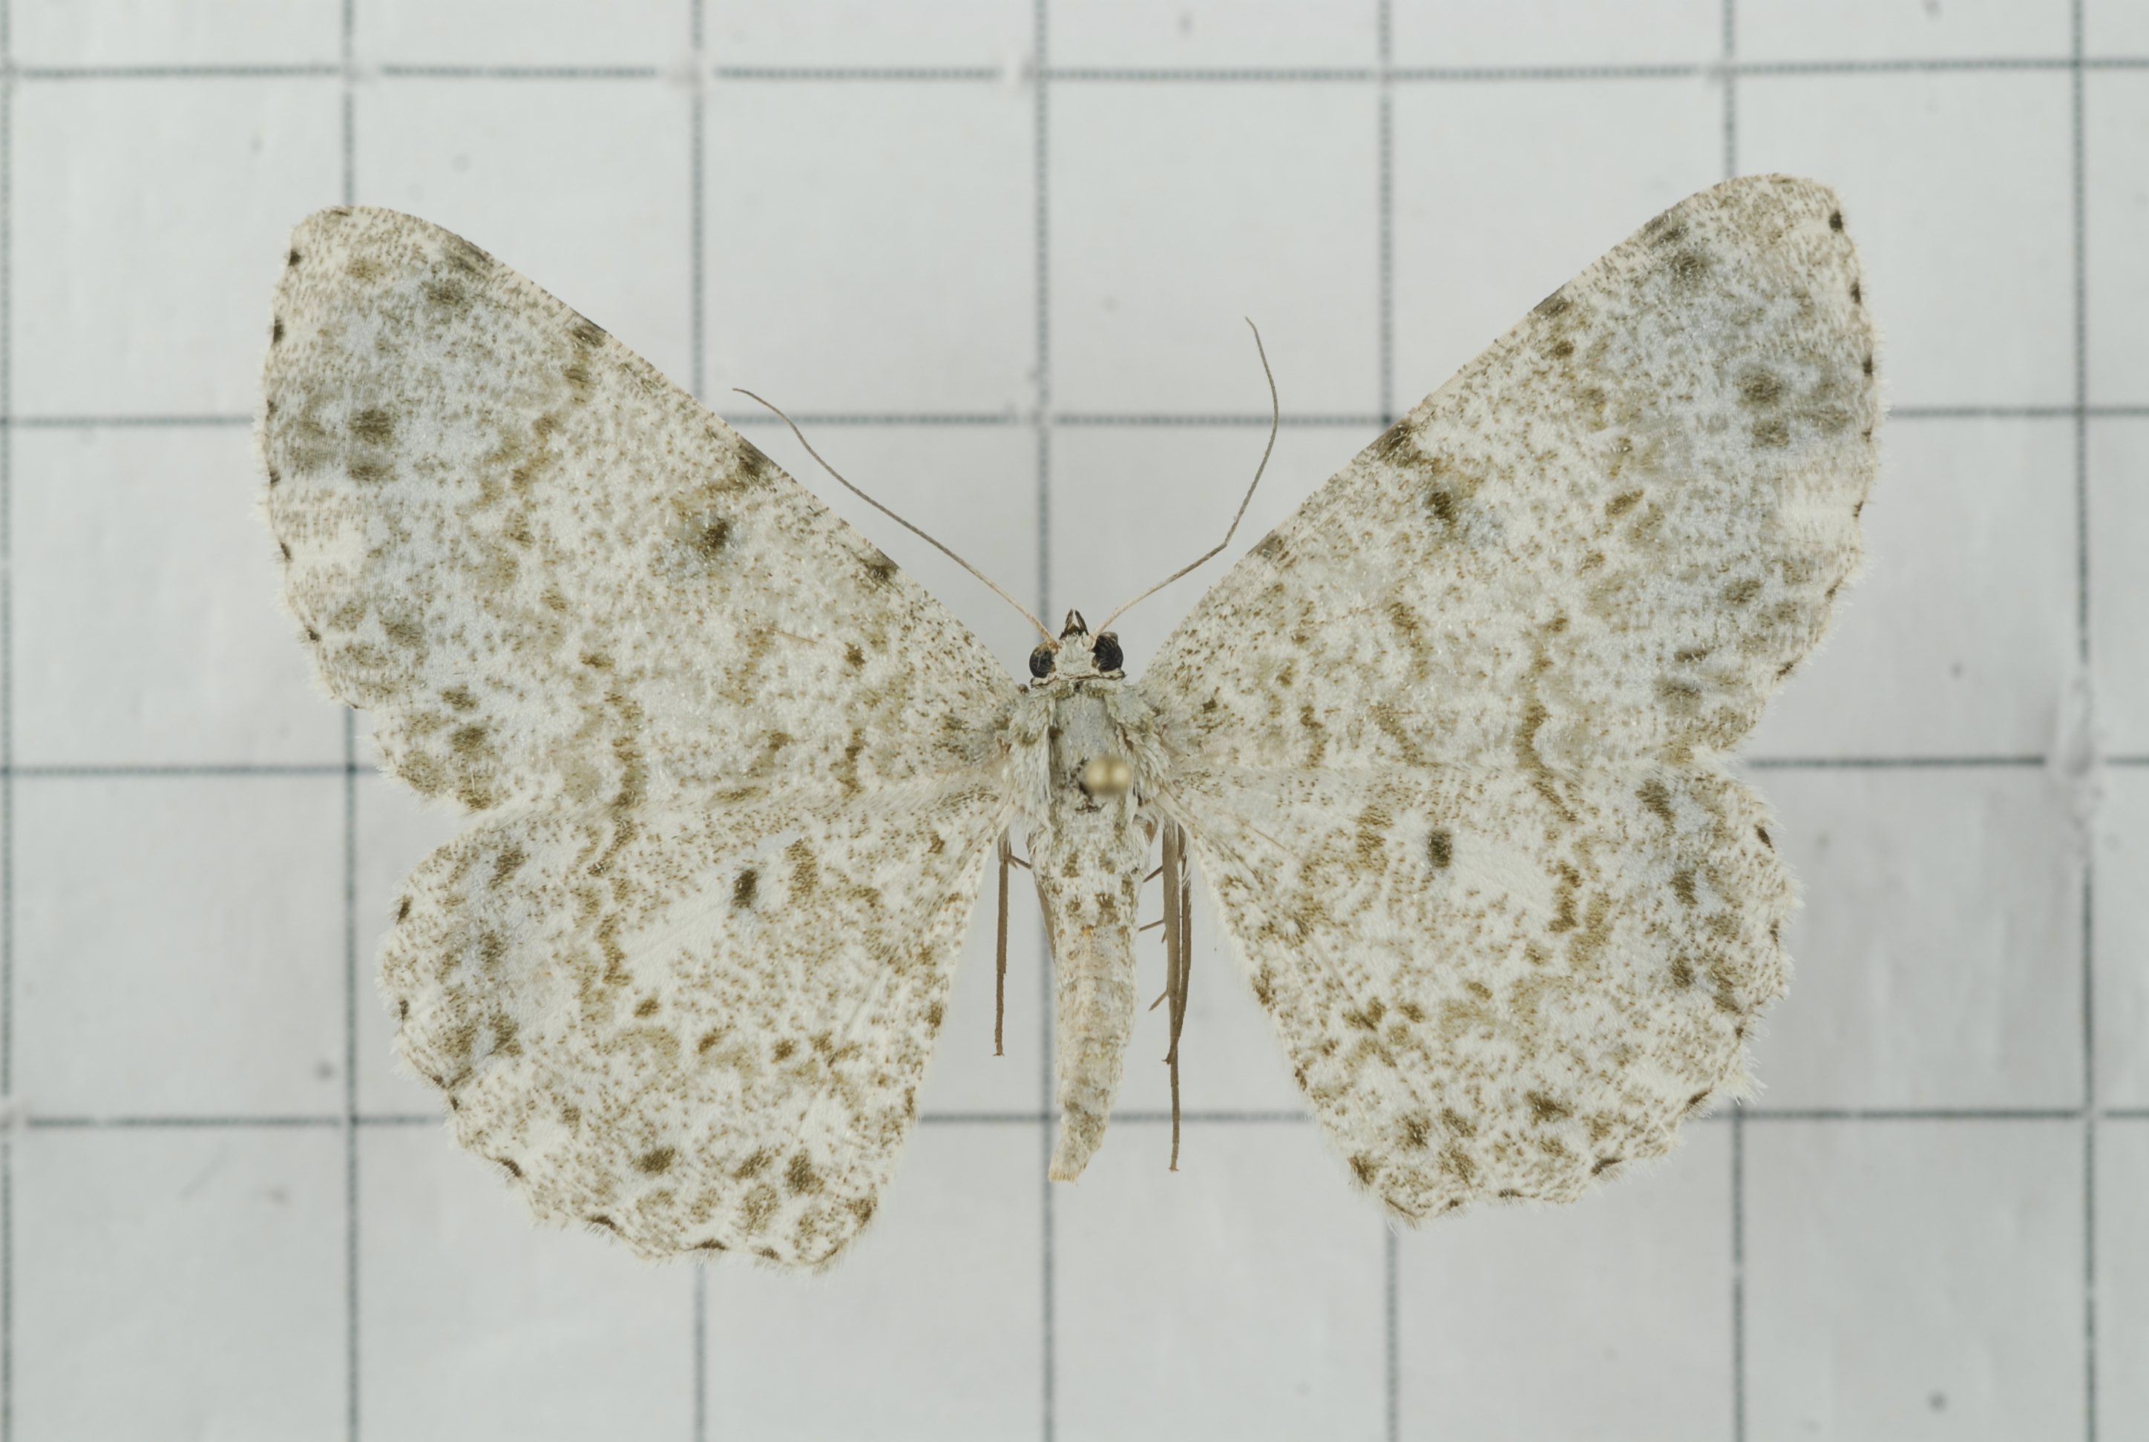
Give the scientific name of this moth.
Catoria sublavaria
